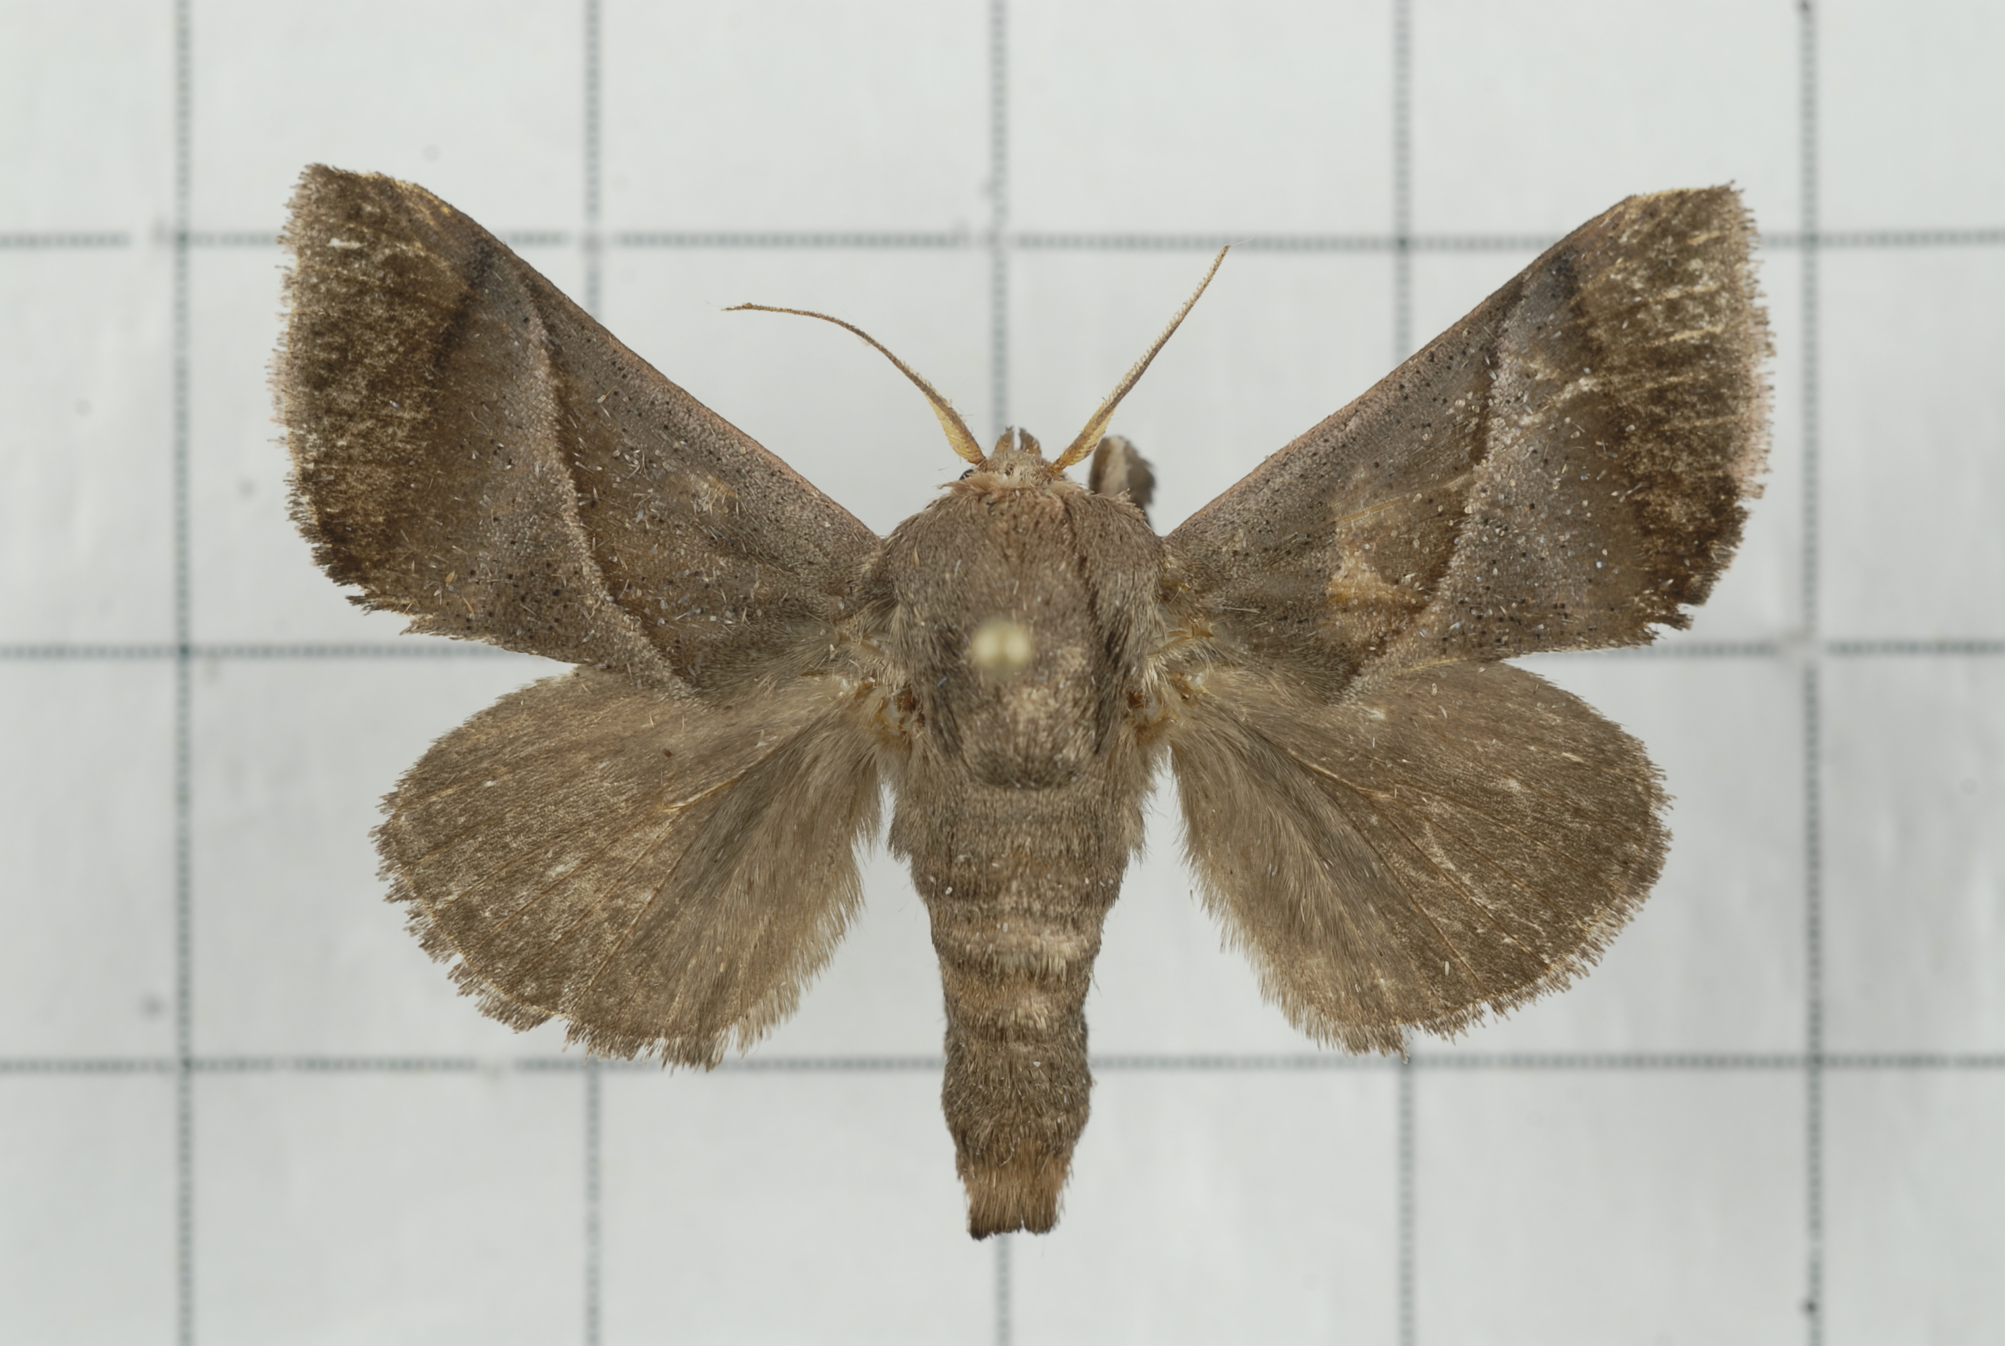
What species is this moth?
Setora baibarana
